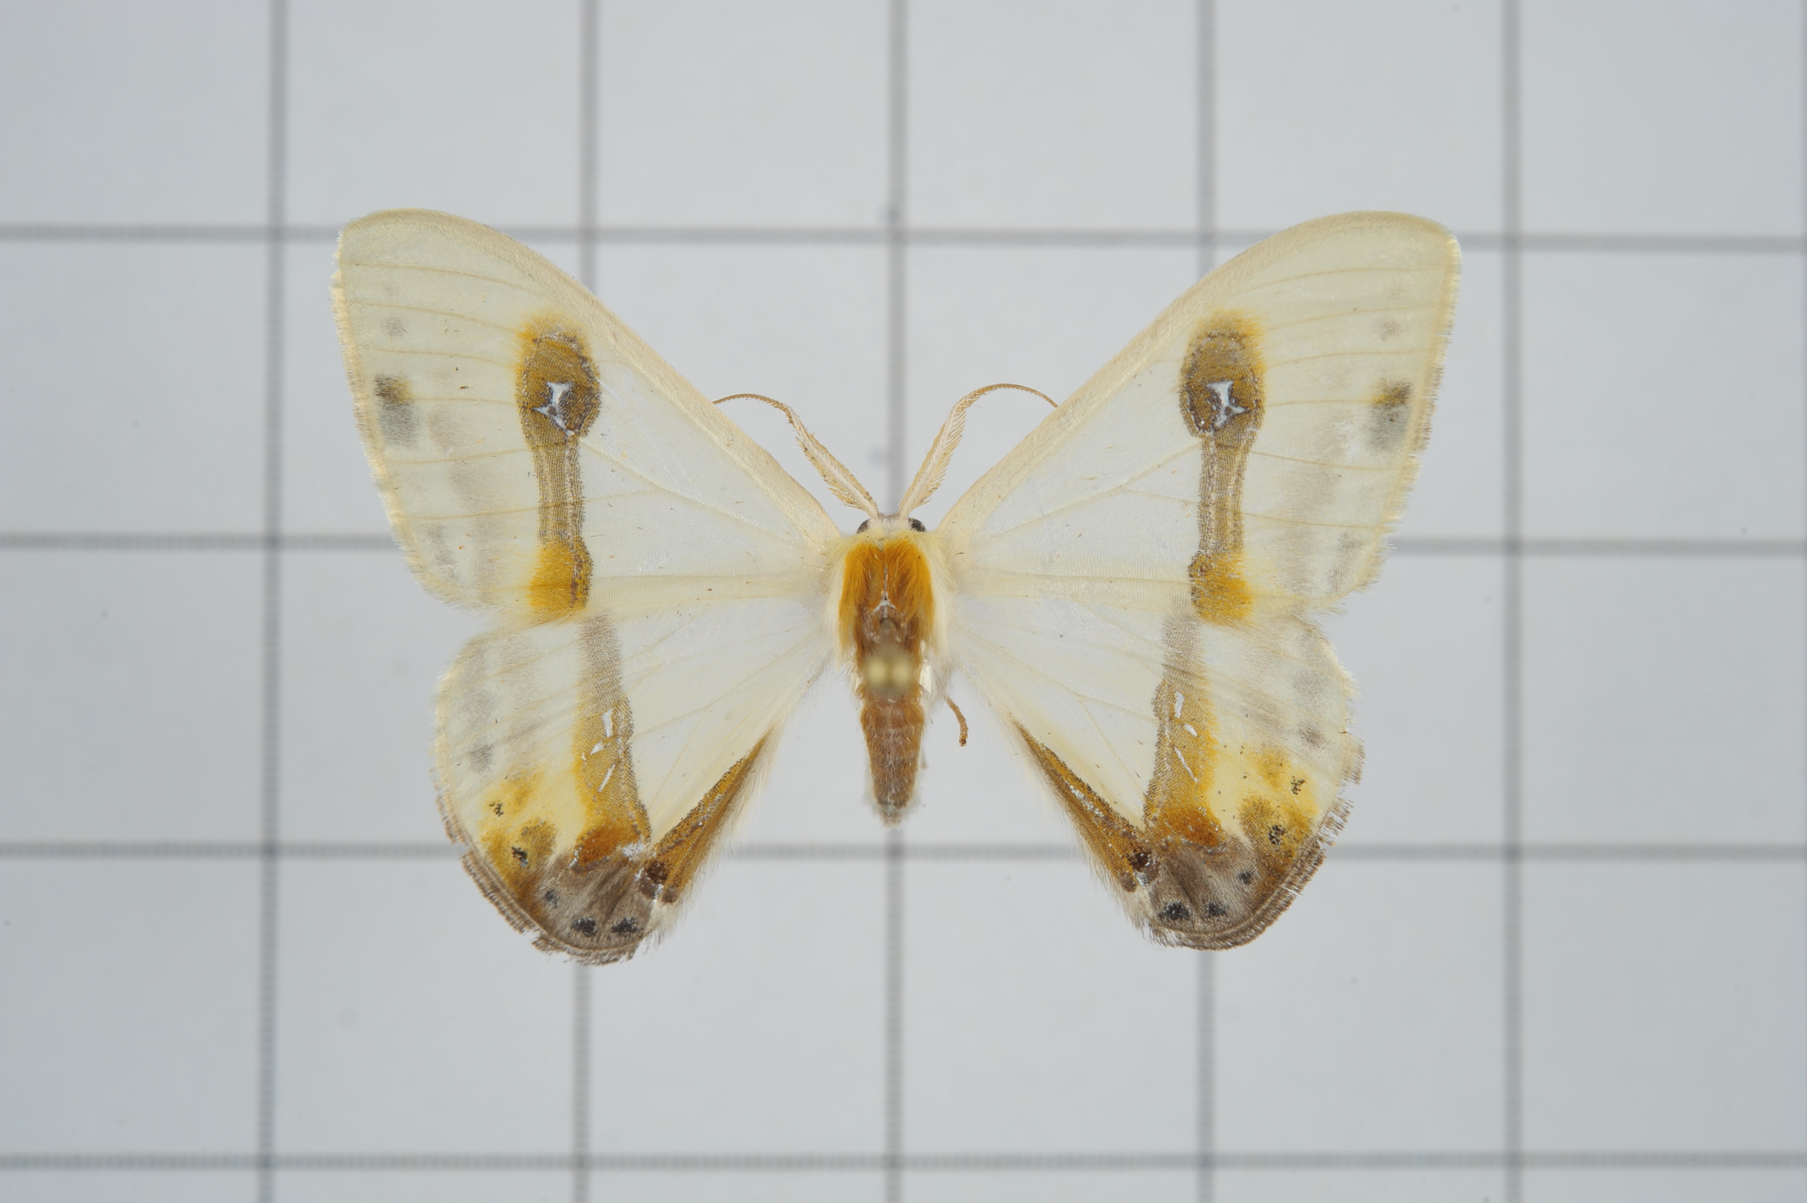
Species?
Macrocilix mysticata flavotincta
